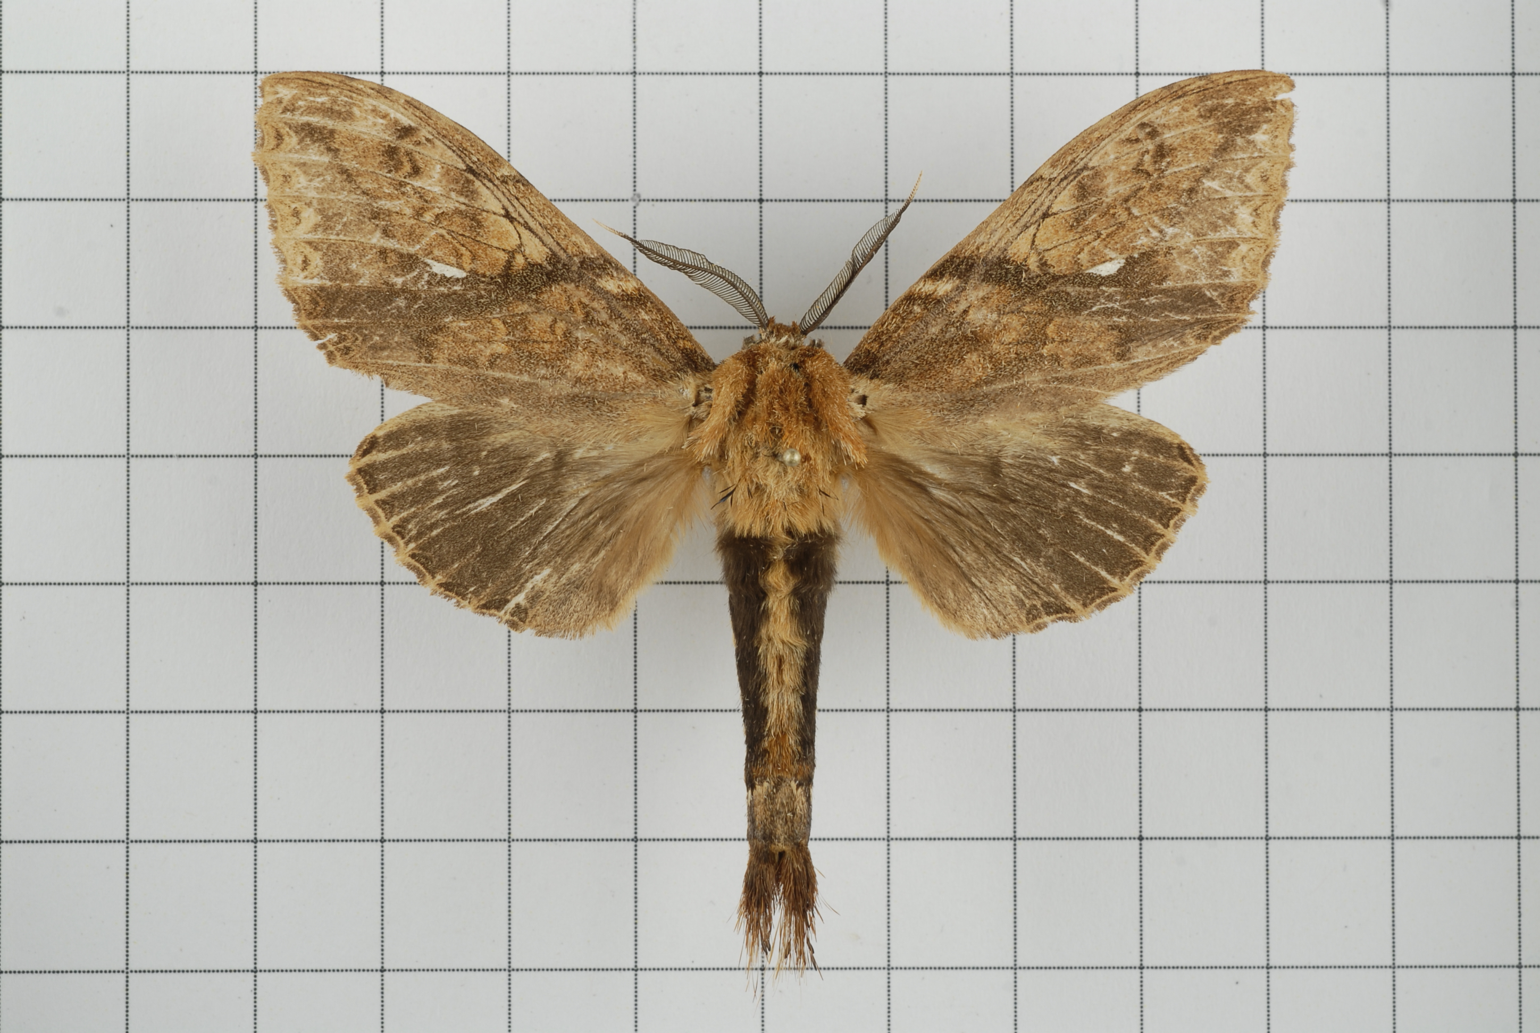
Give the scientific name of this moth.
Dudusa synopla
